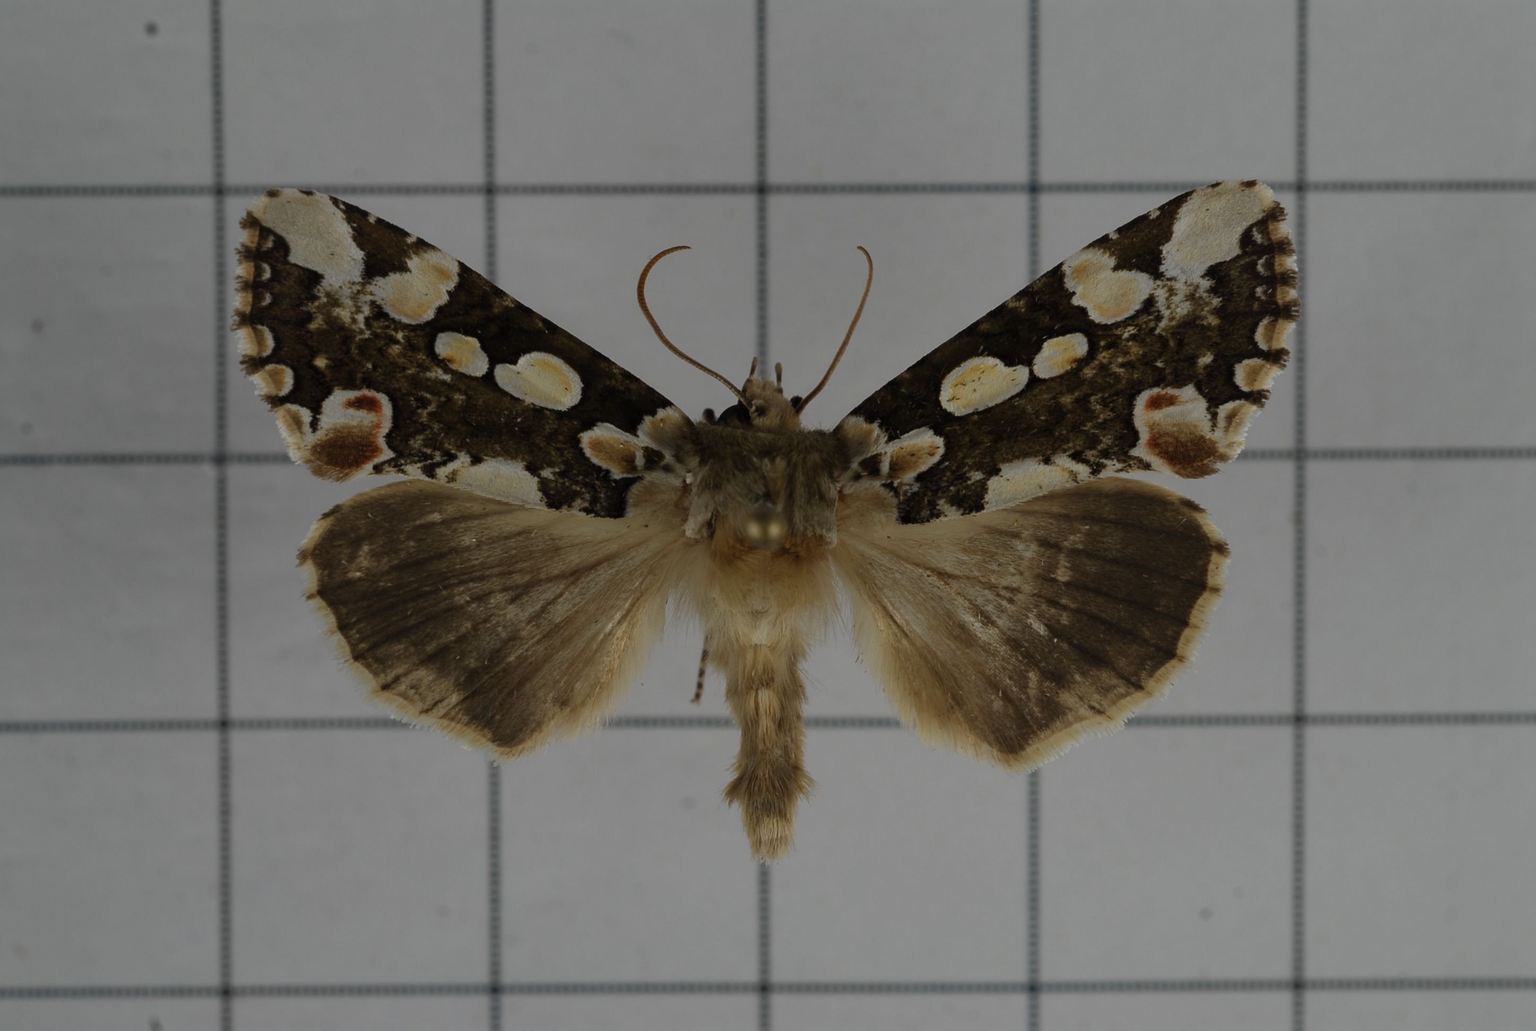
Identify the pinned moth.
Horithyatira decorata takamukui
